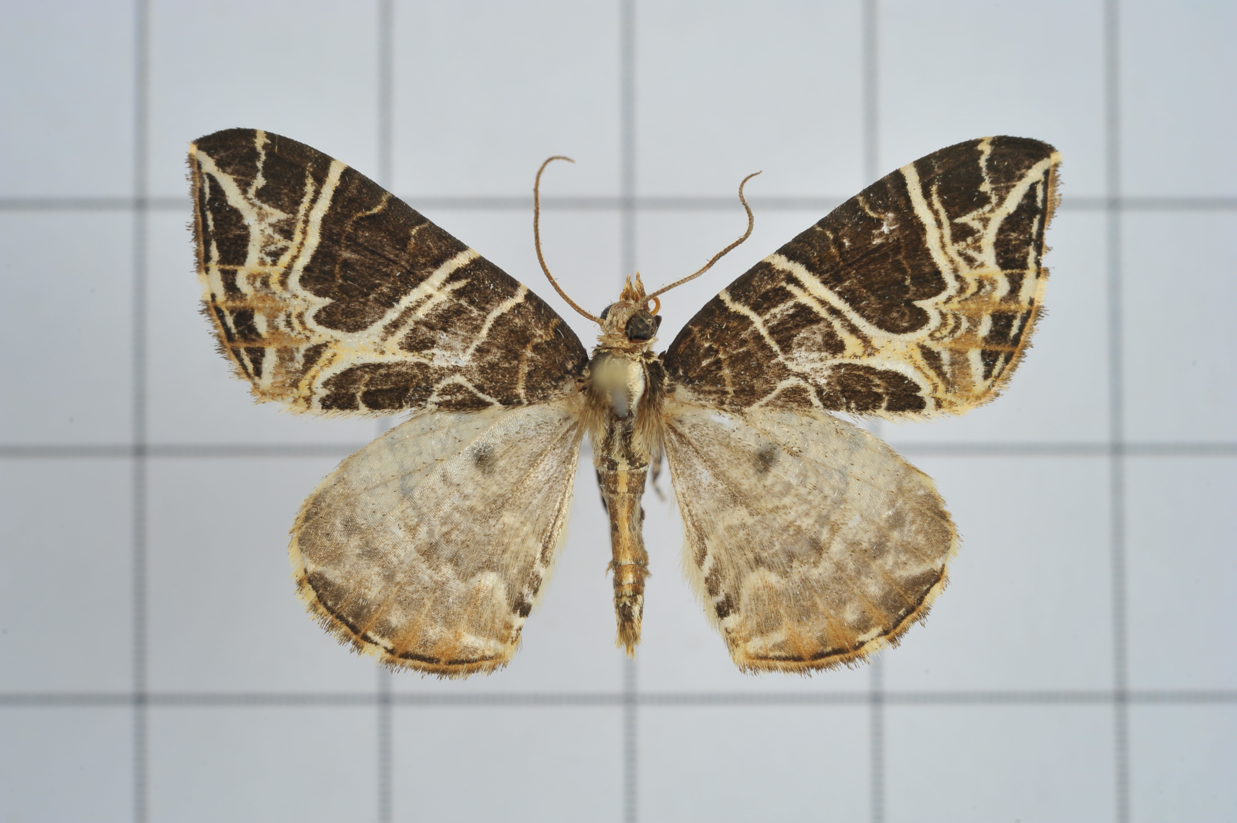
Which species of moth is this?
Ecliptopera delecta
